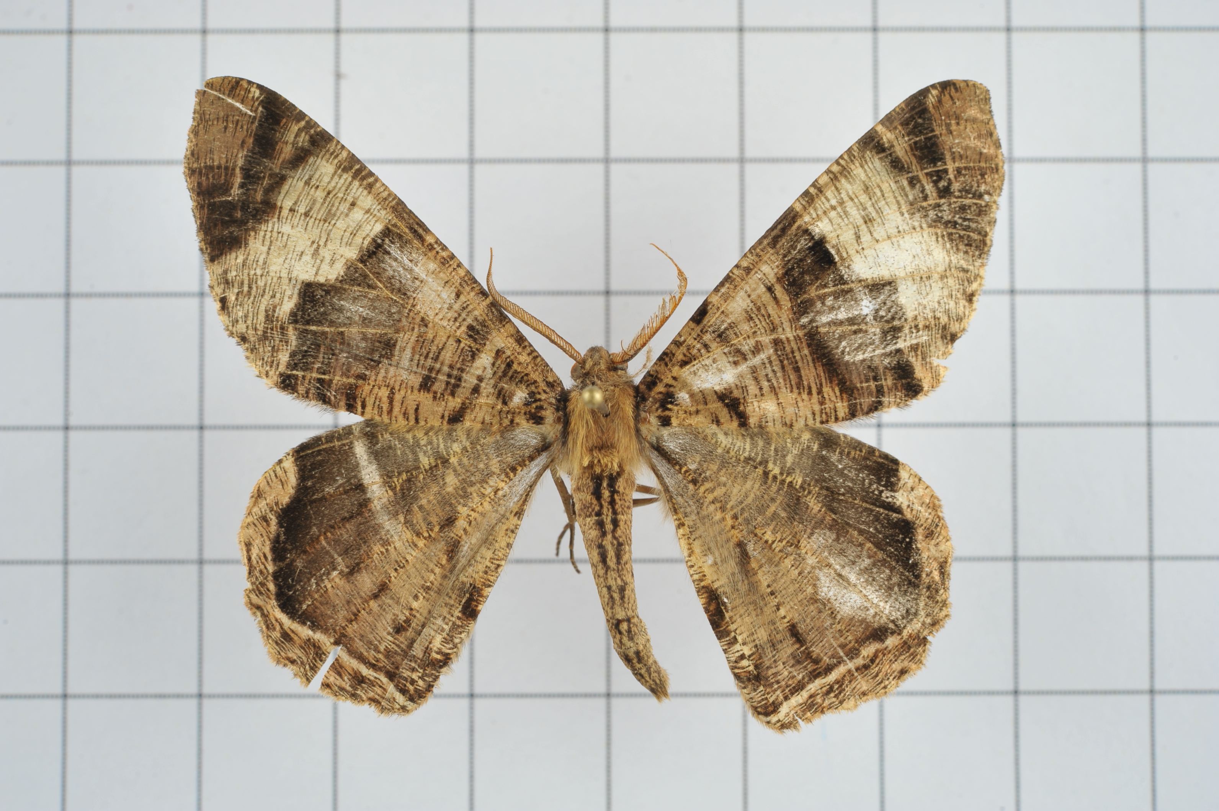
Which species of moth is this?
Xandrames latiferaria curvistriga
